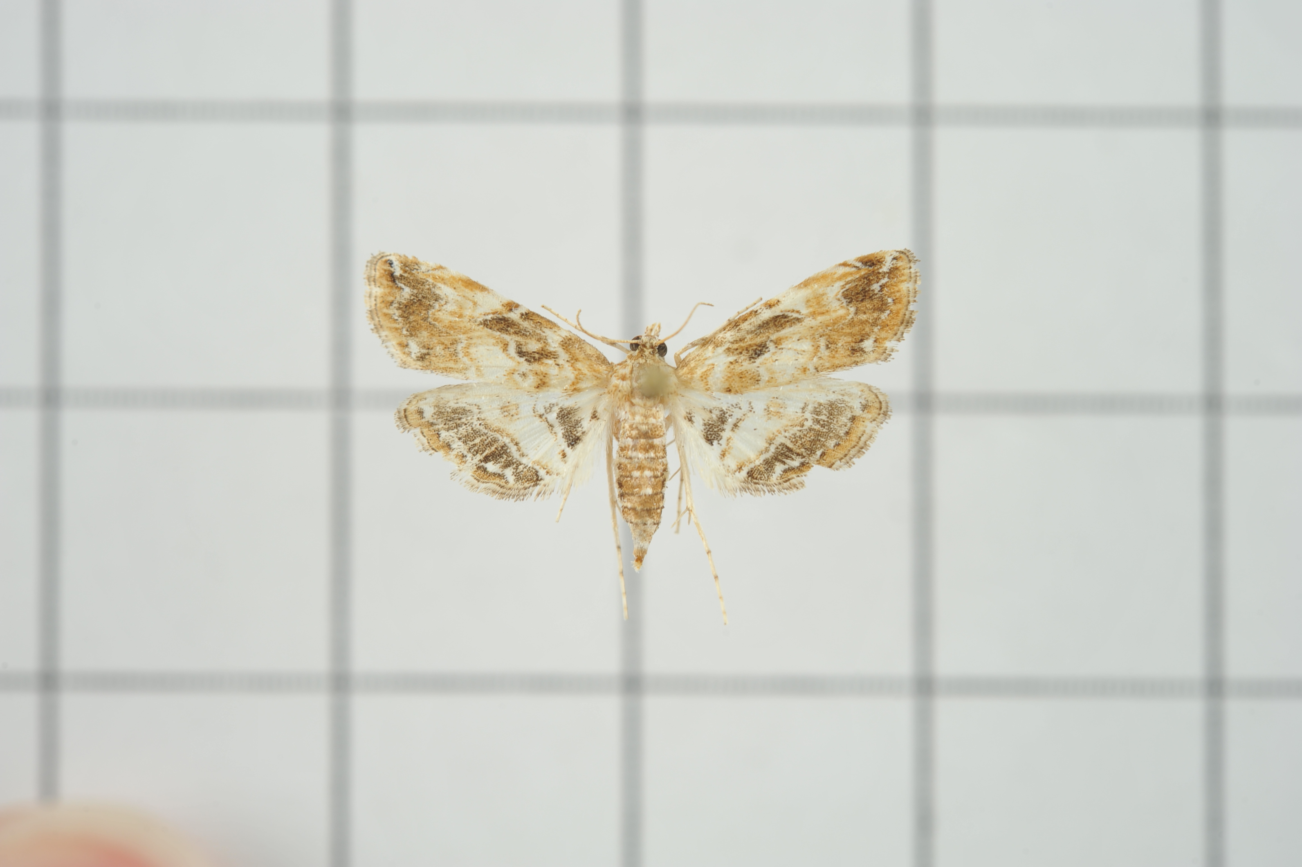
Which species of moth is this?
Elophila turbata
